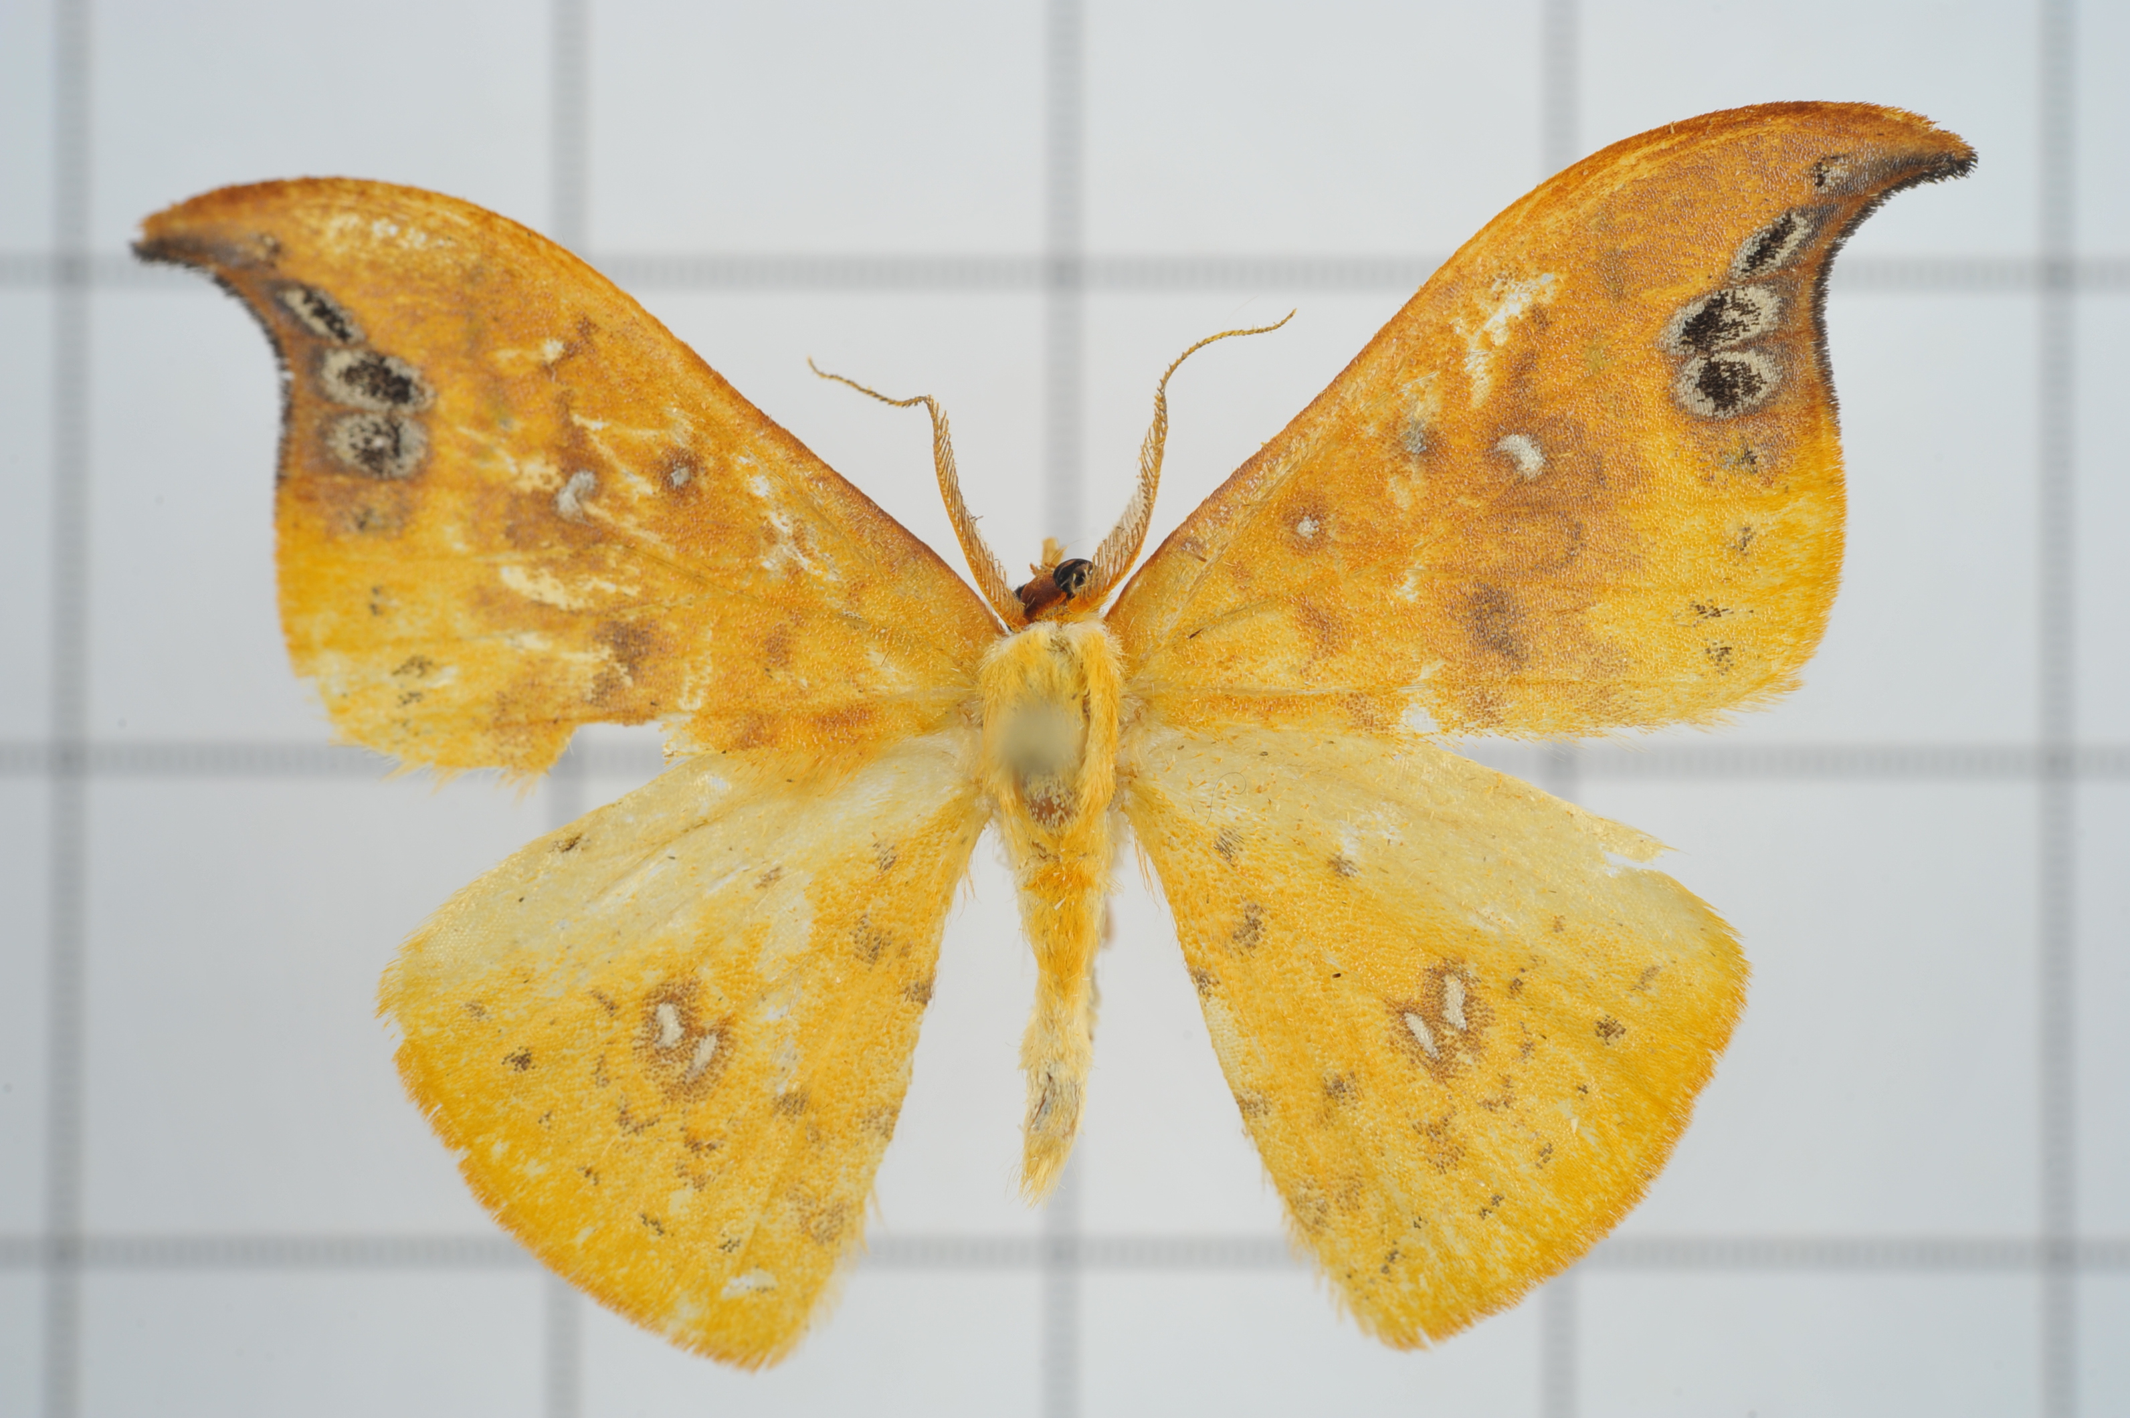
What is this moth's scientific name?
Tridrepana unispina
